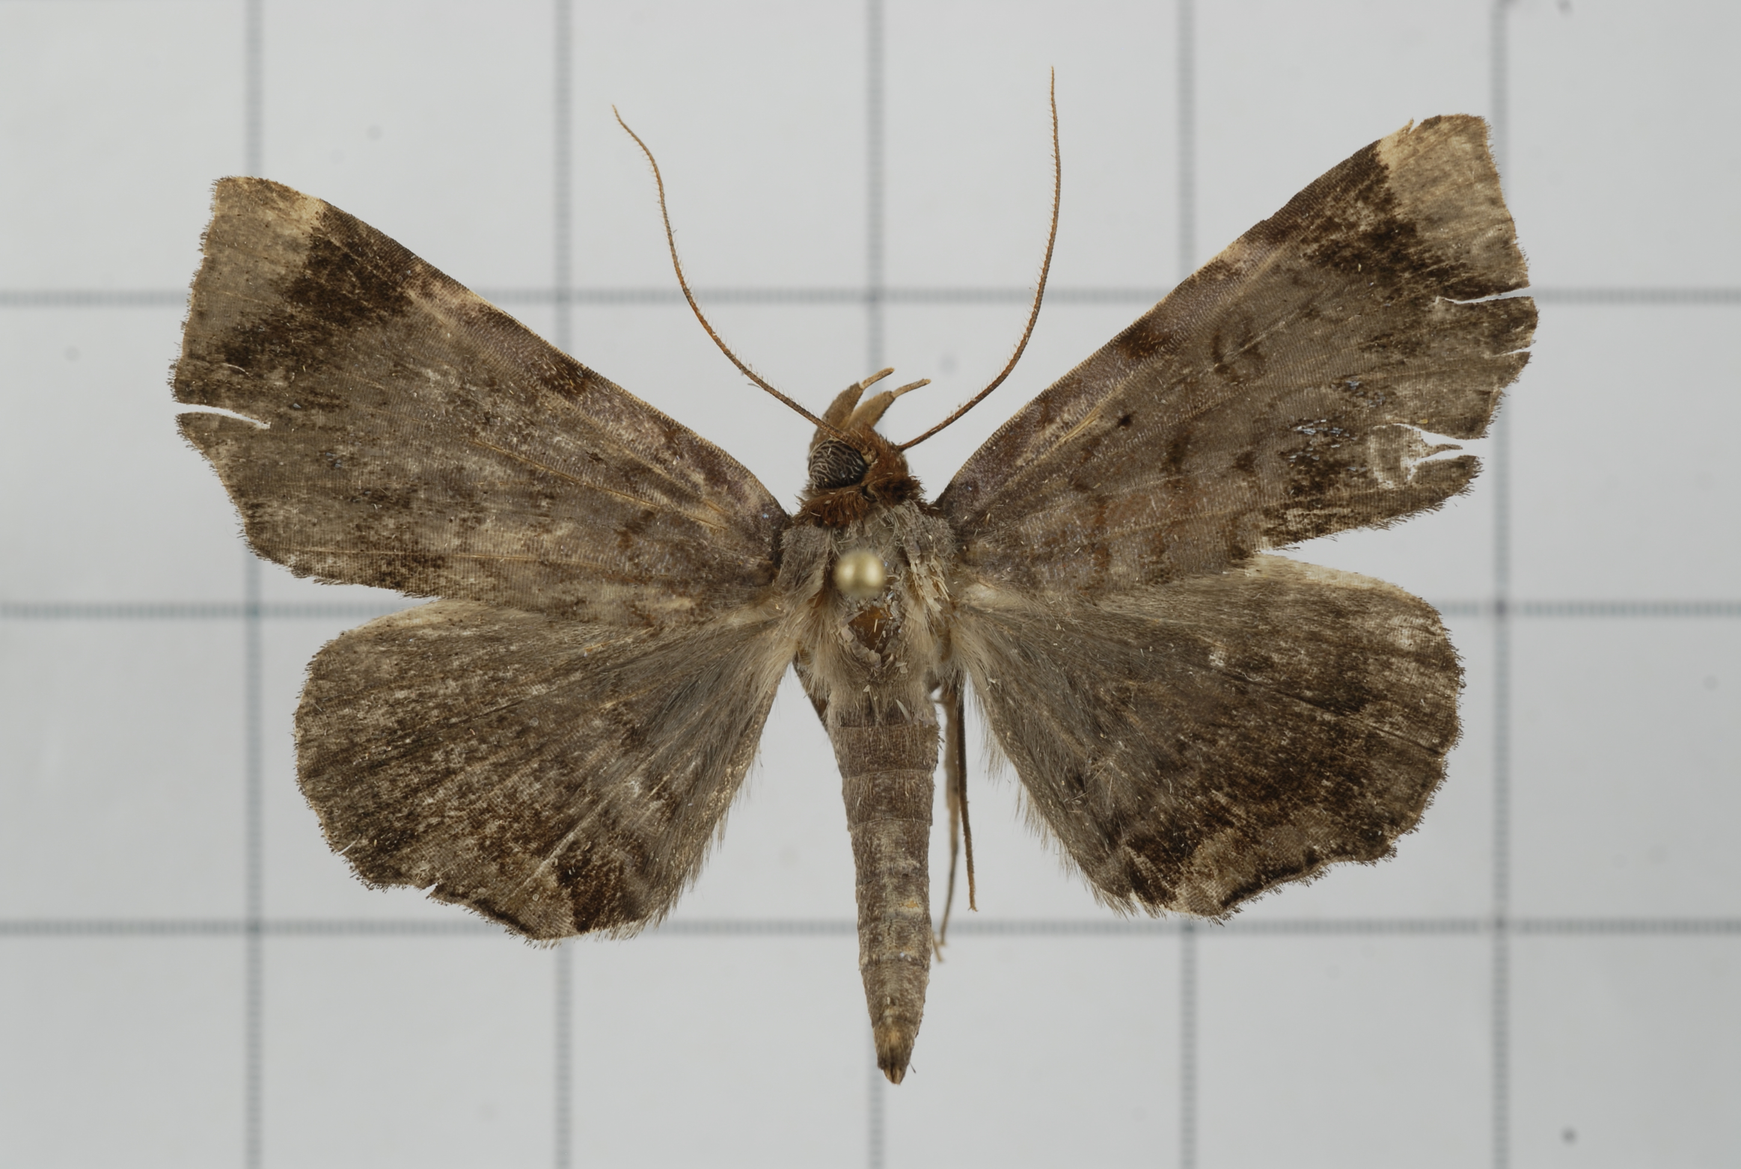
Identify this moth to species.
Mecodina albodentata
